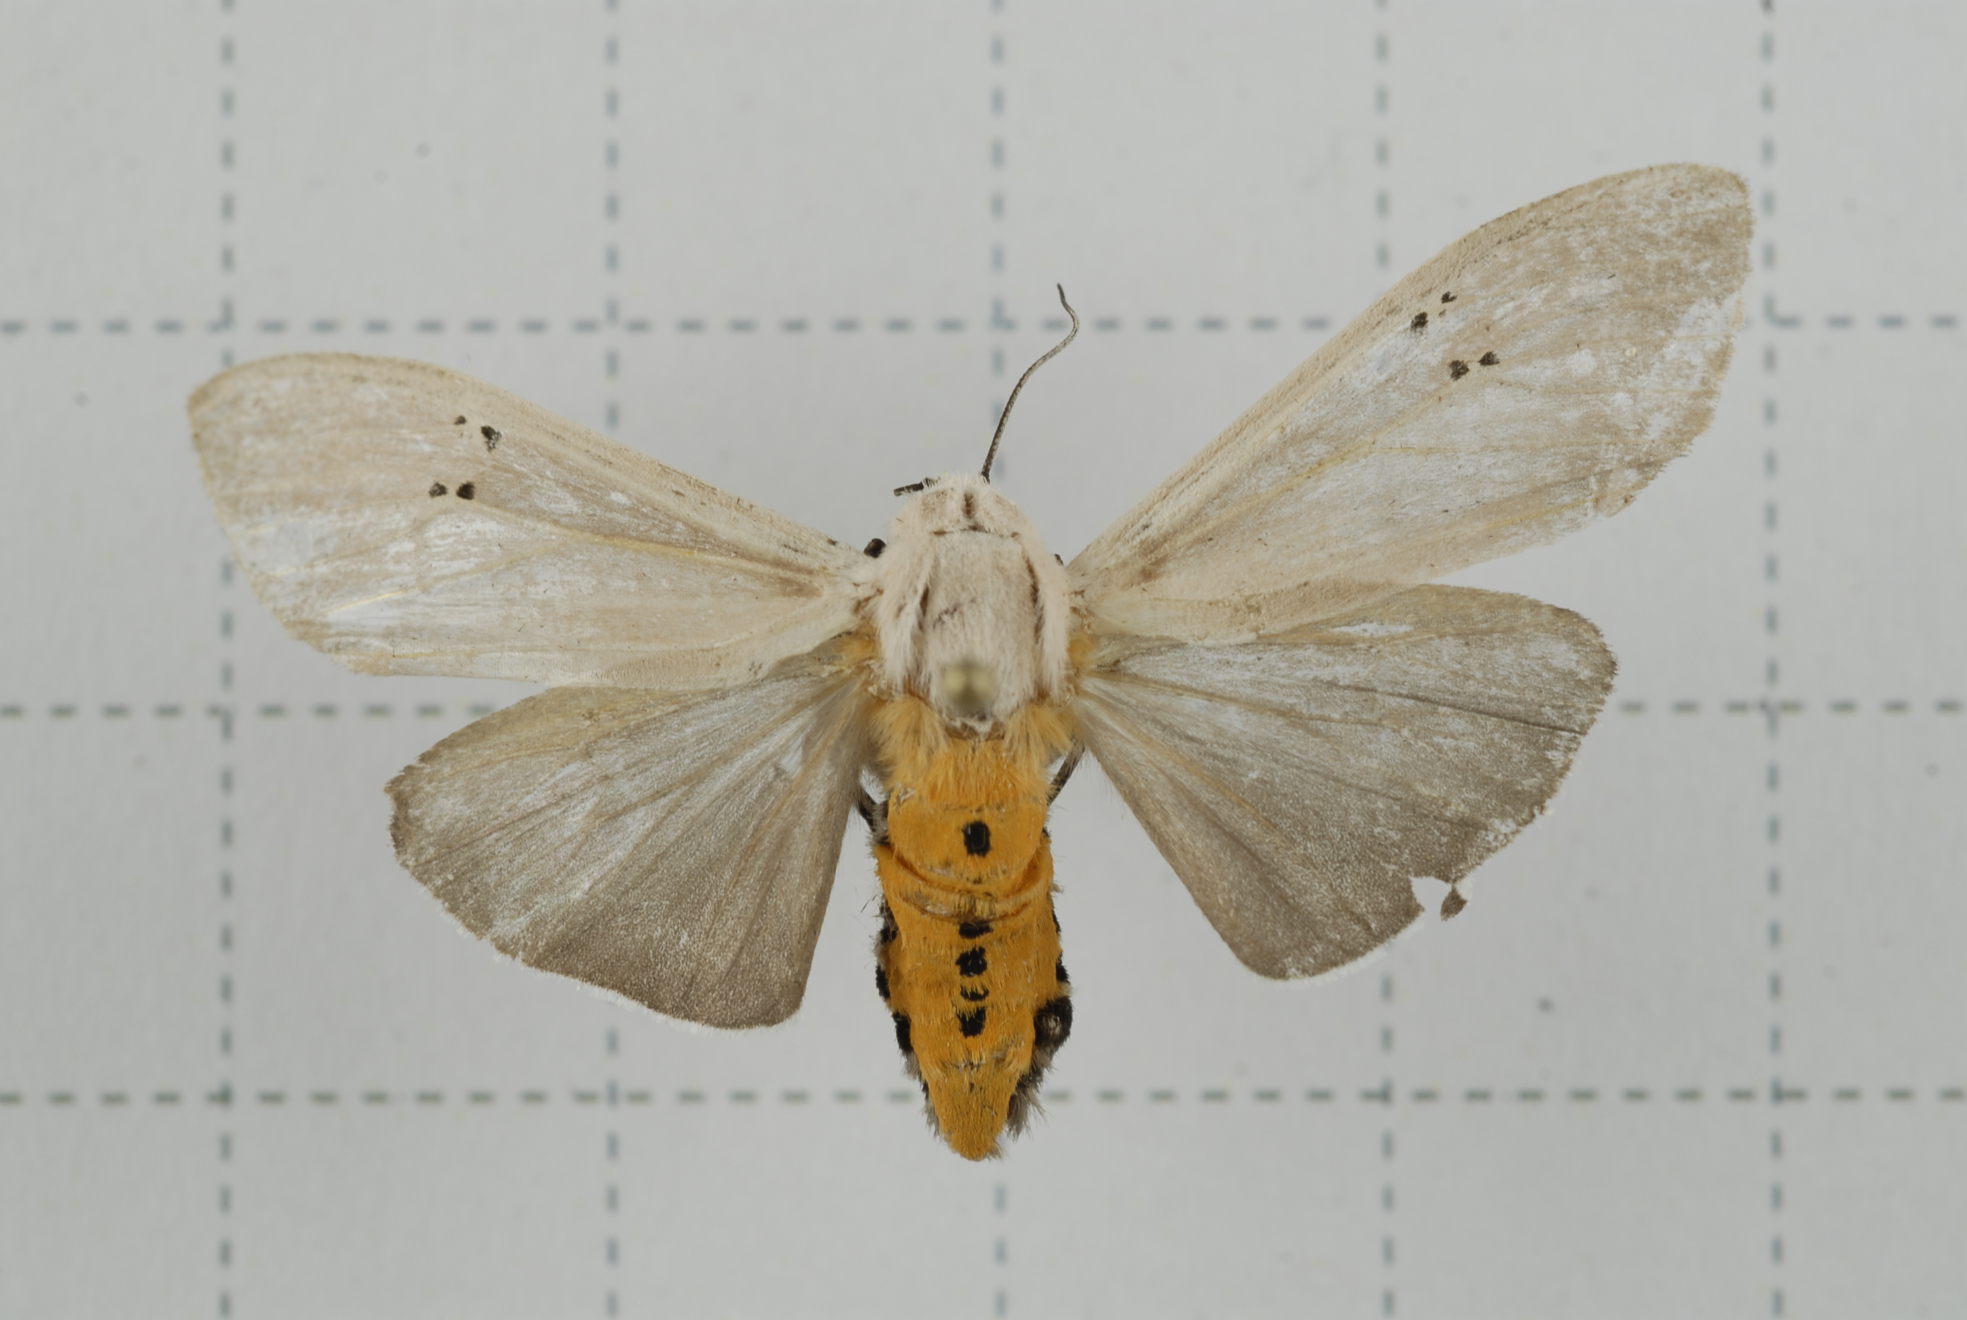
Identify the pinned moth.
Creatonotos transiens koni
